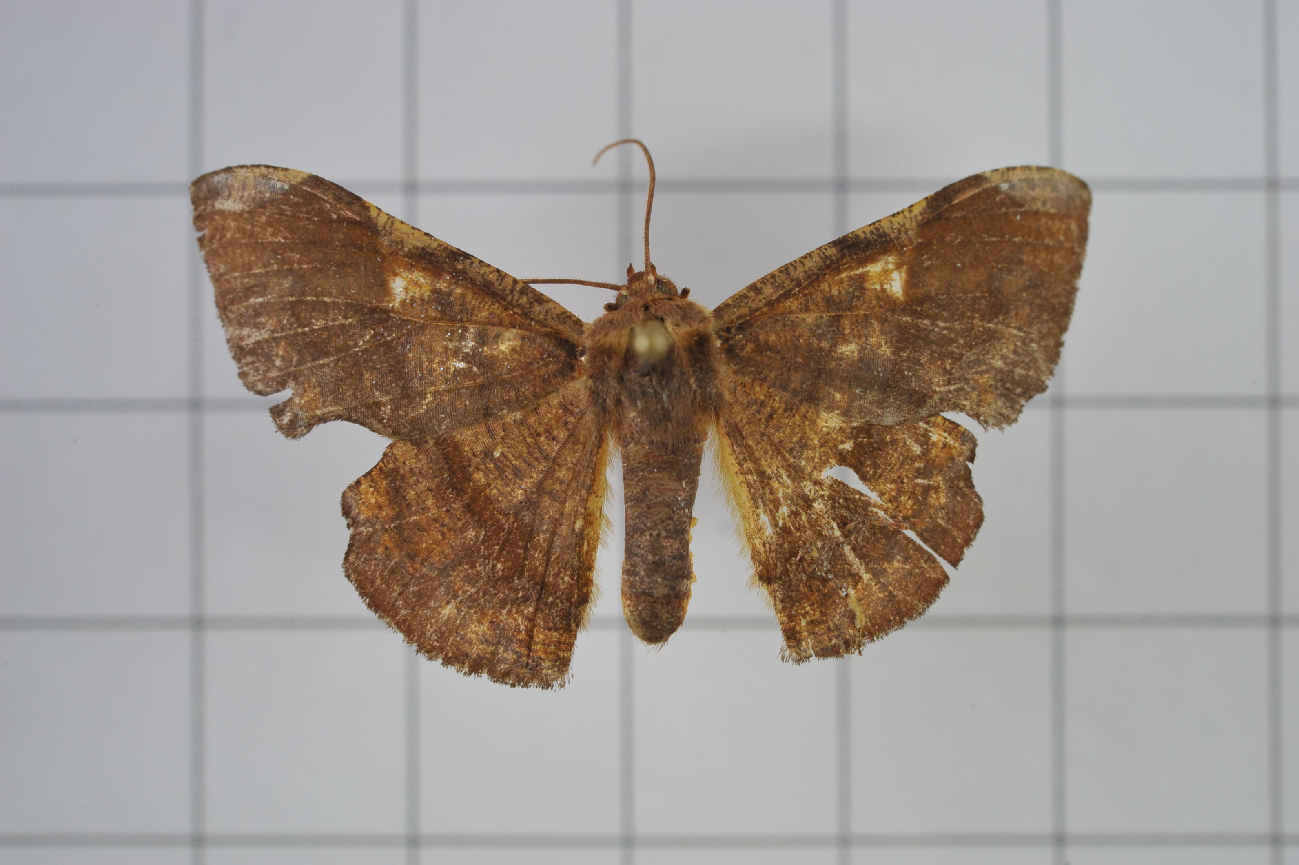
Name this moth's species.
Fascellina chromataria
